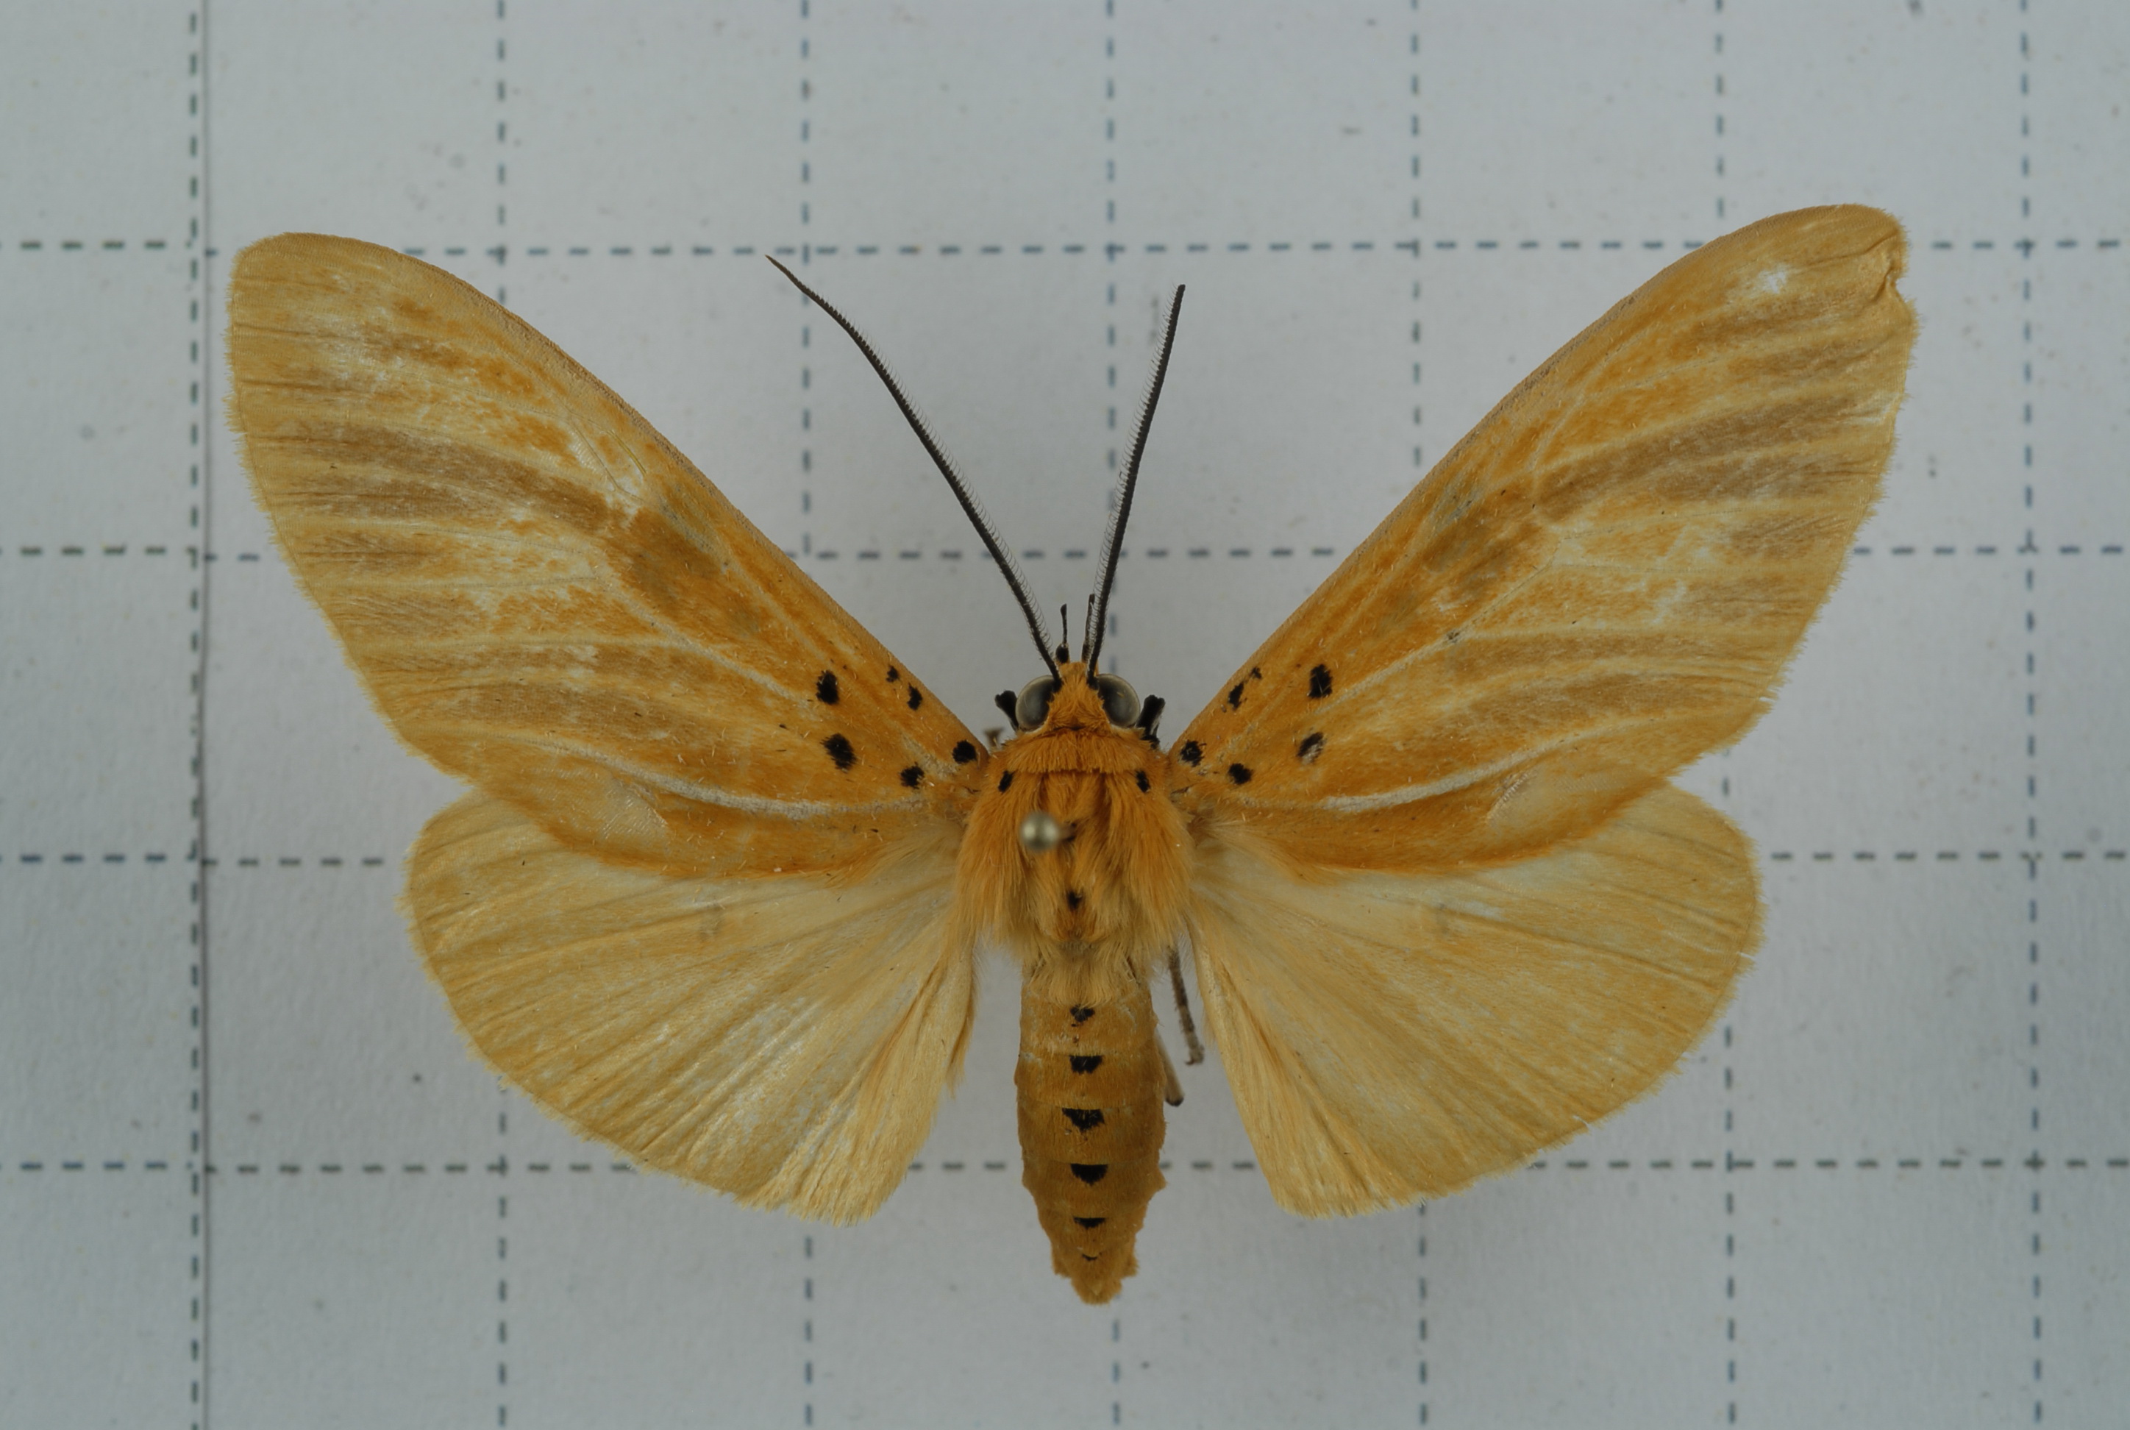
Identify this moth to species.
Asota egens confinis
